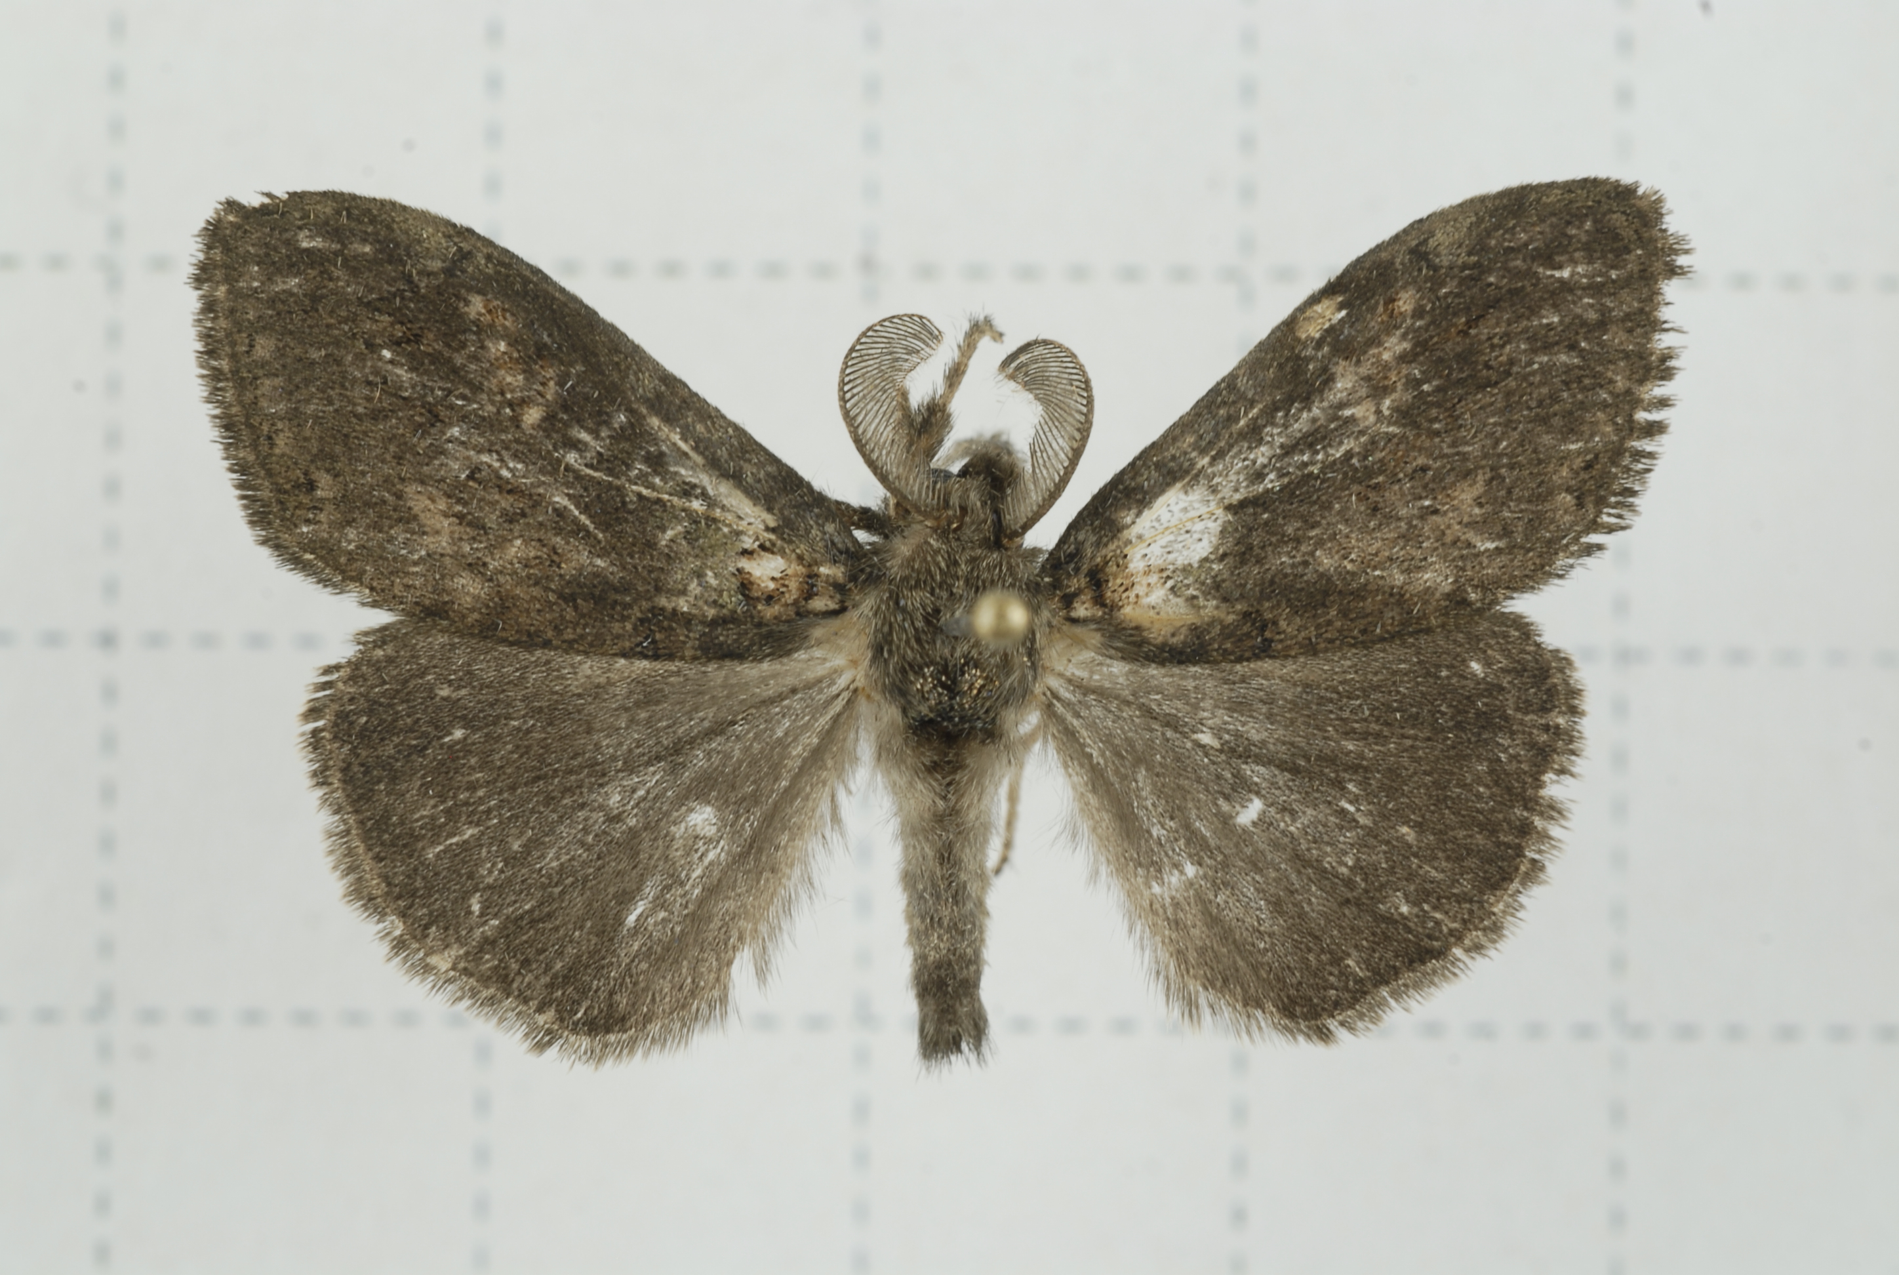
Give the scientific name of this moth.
Olene dudgeoni
